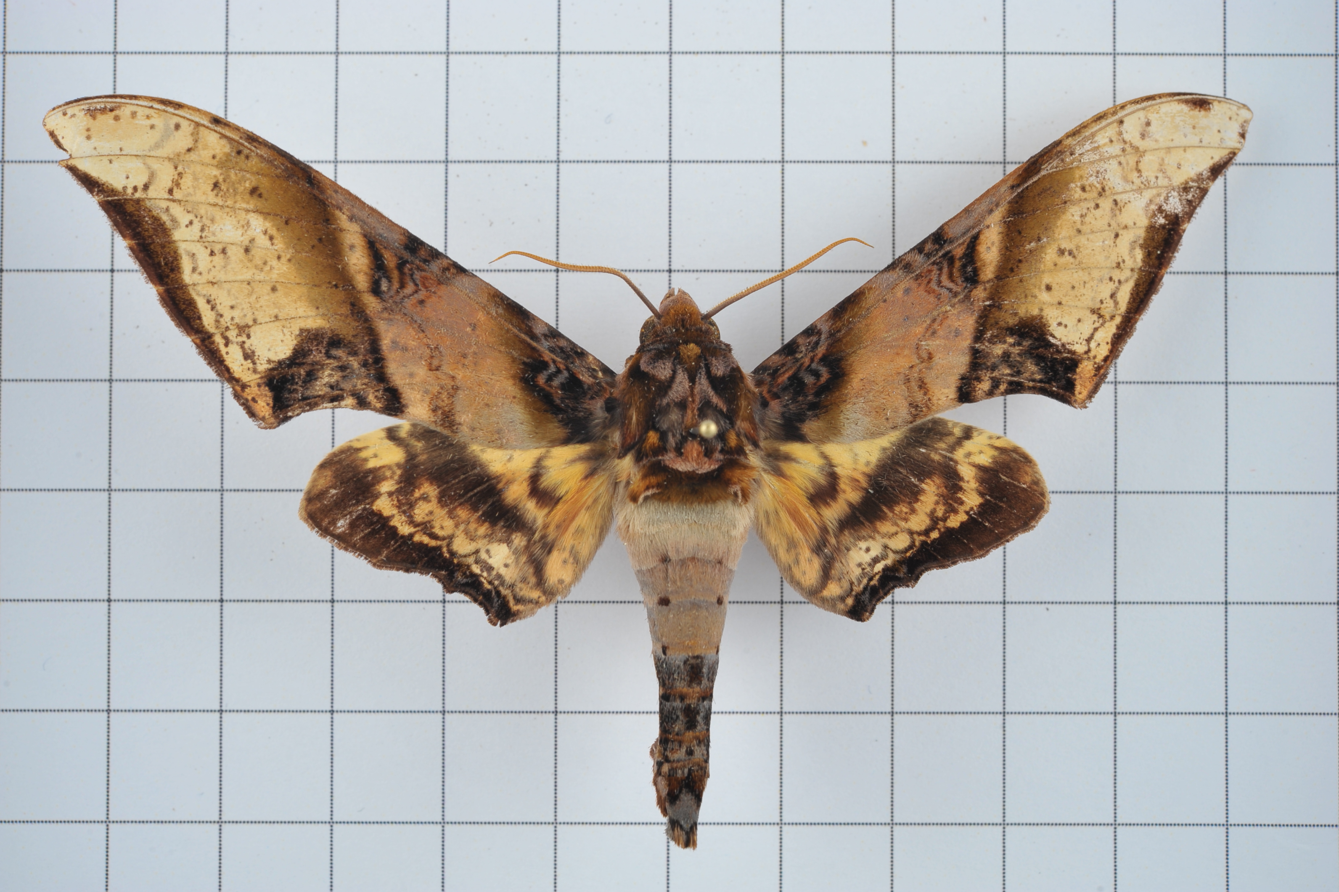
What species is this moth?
Amplypterus mansoni takamukui
